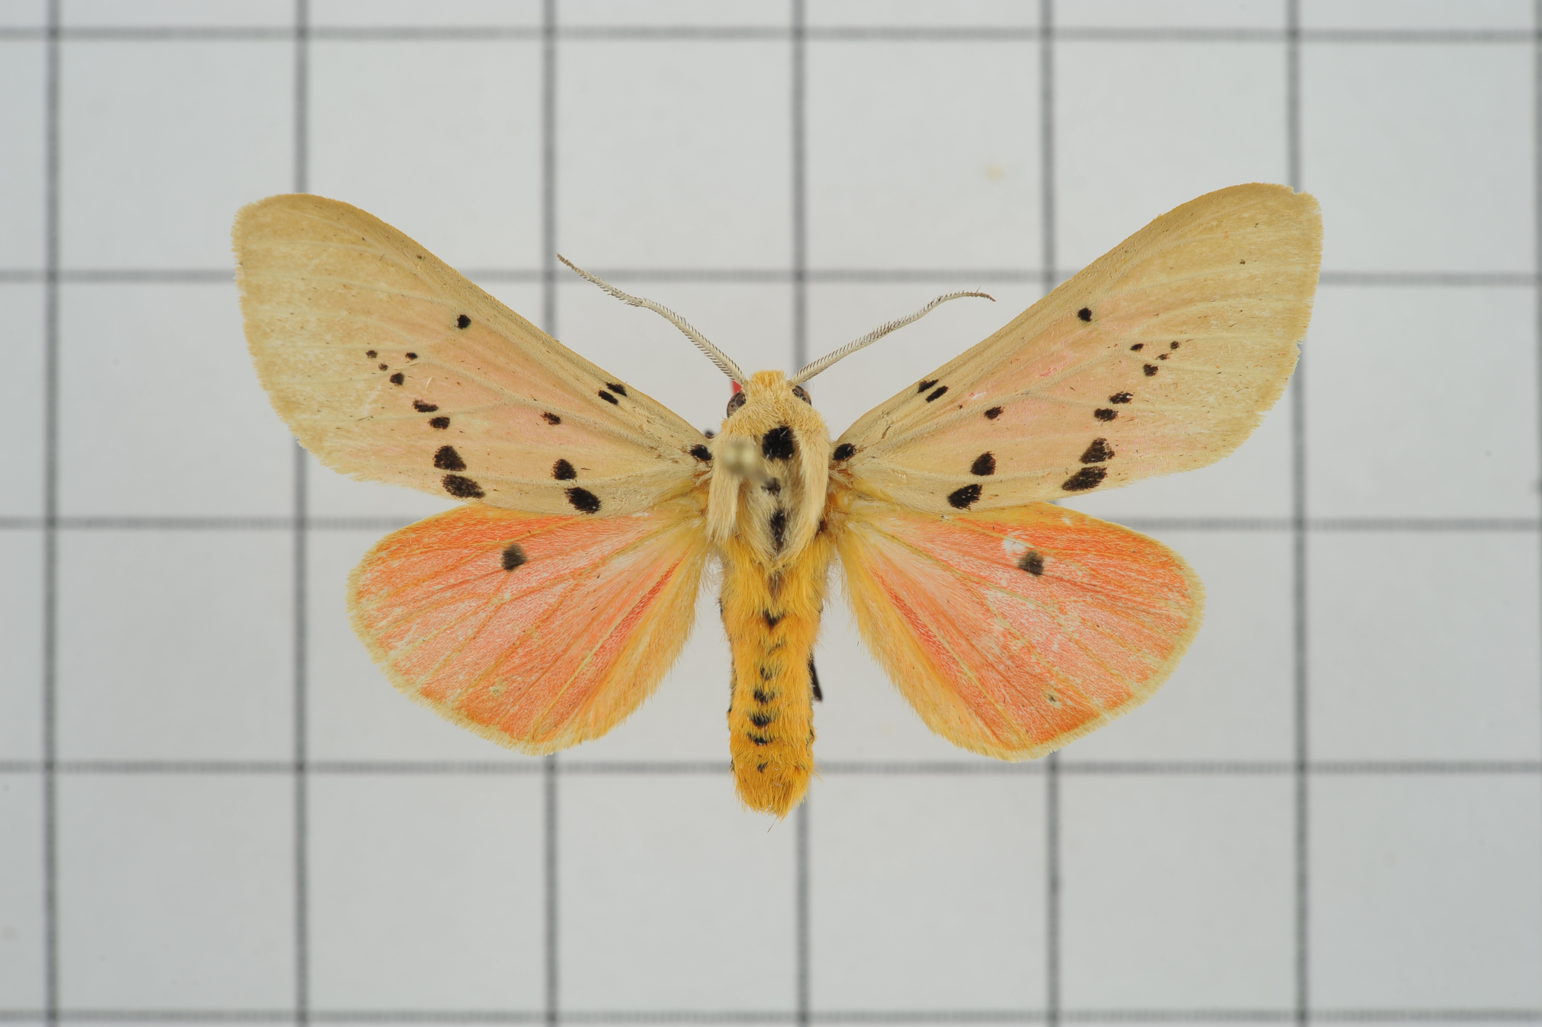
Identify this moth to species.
Spilarctia postrubida
